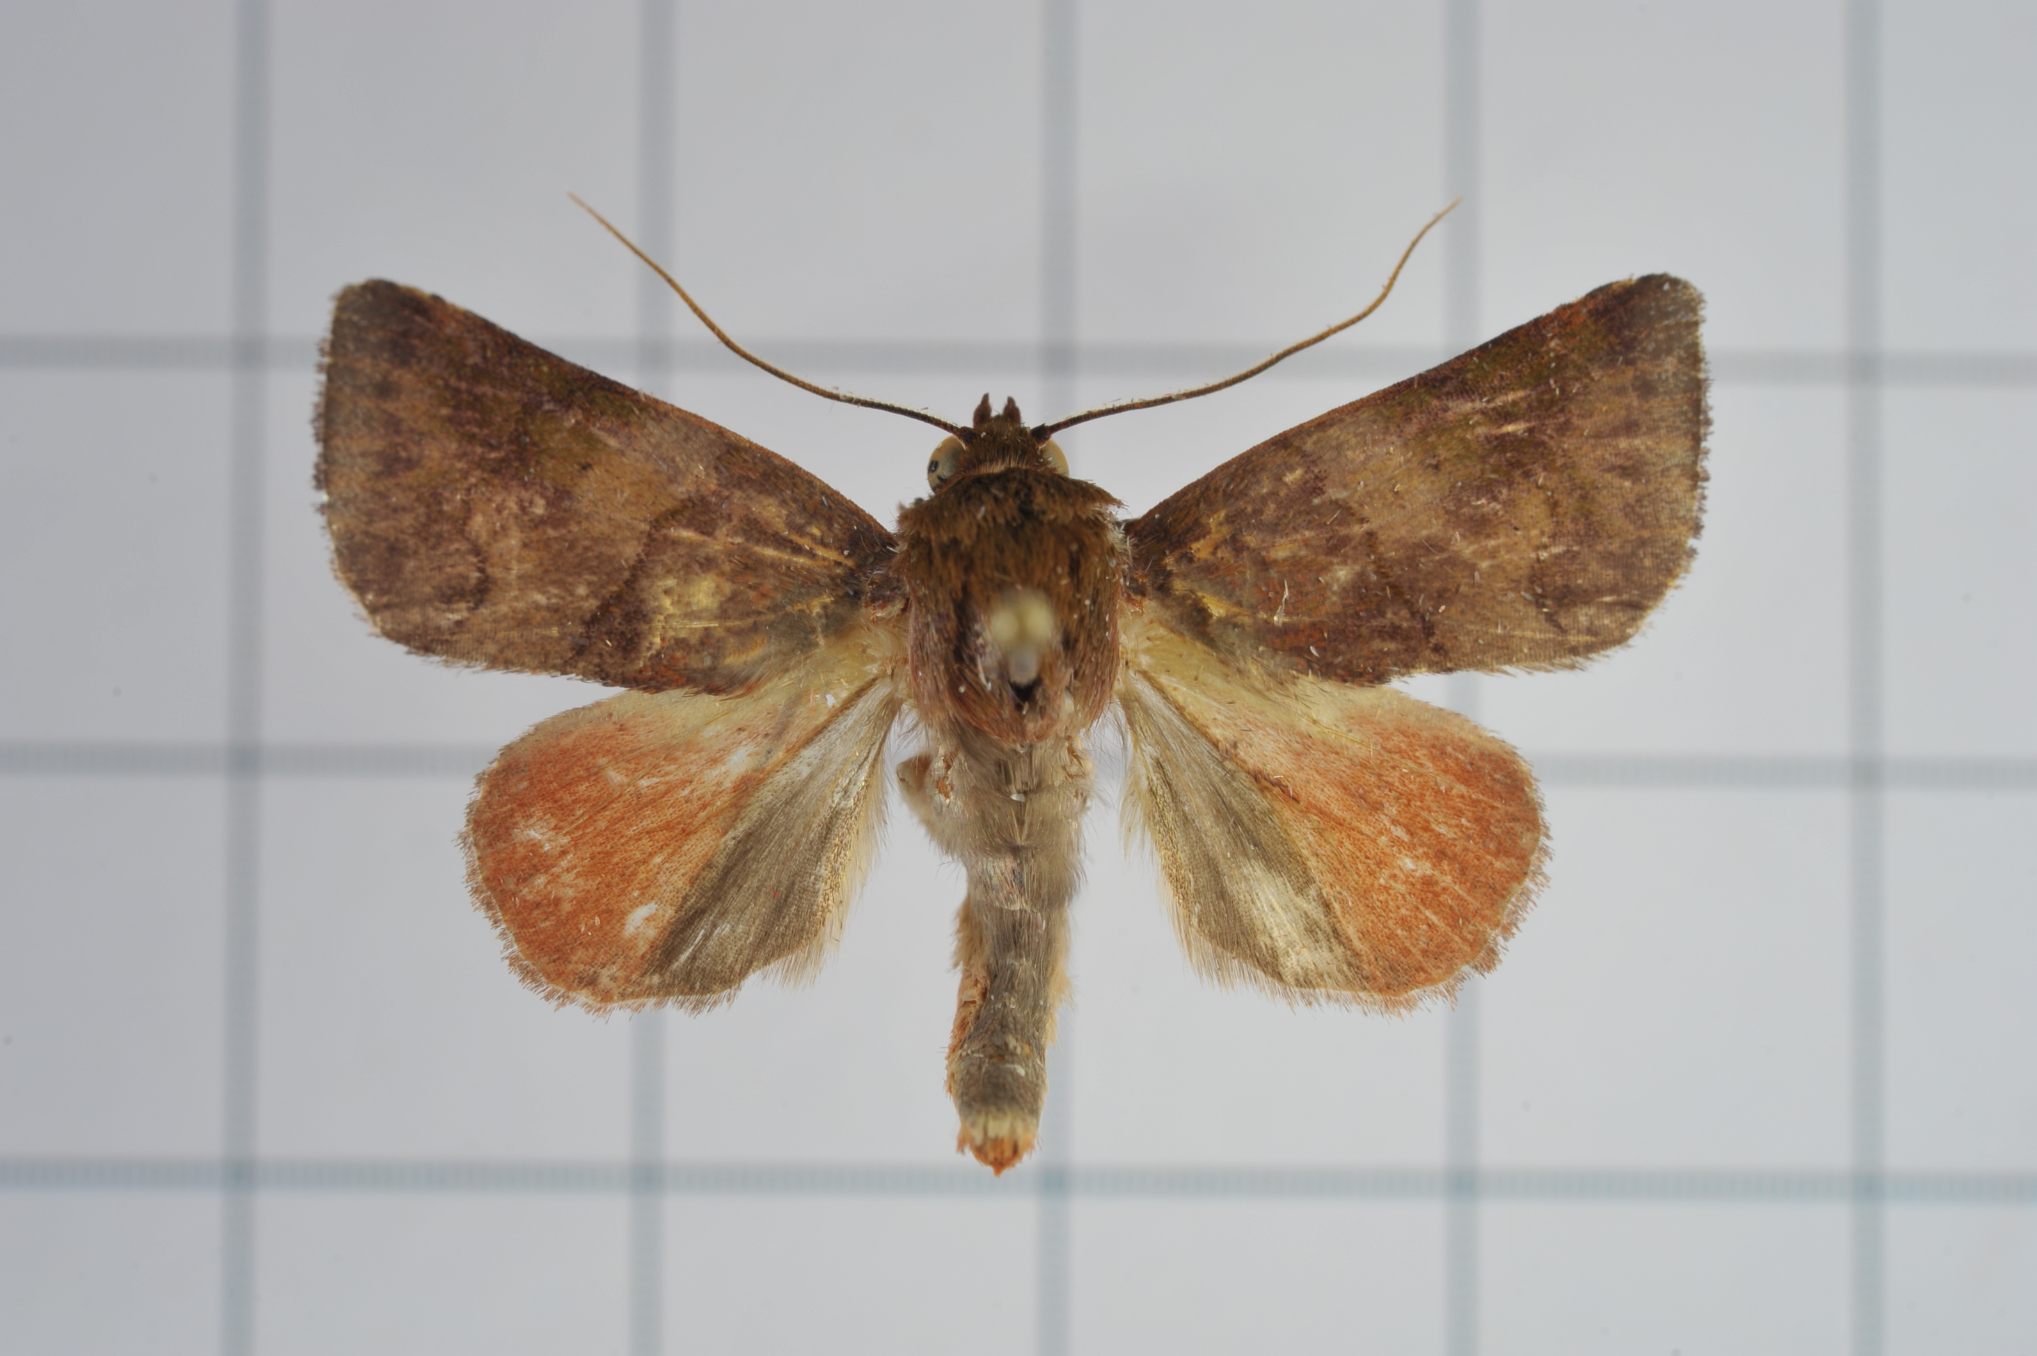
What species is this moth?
Xenochroa internifusca
